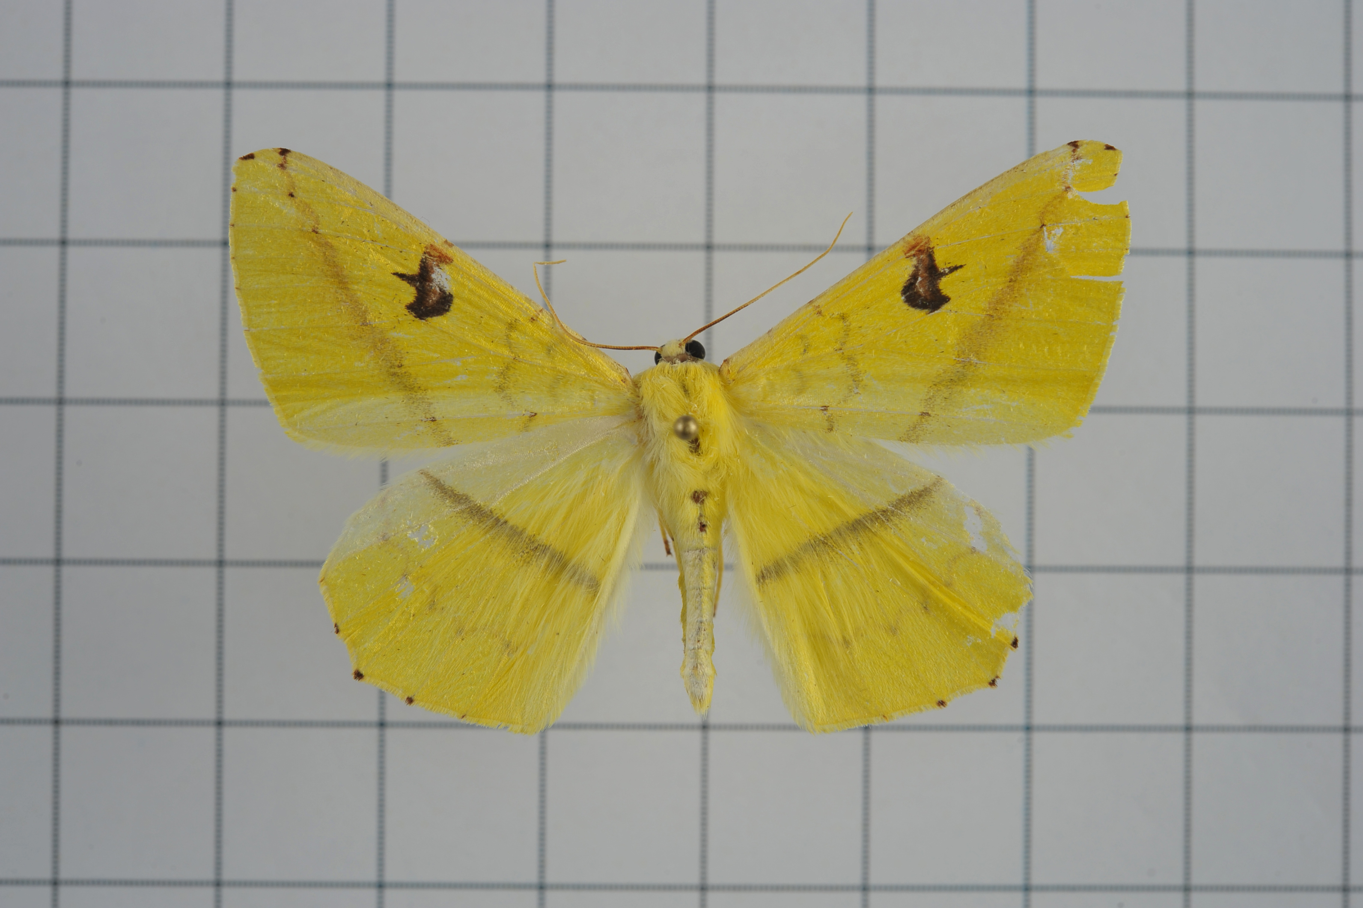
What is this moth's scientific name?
Opisthograptis moelleri
